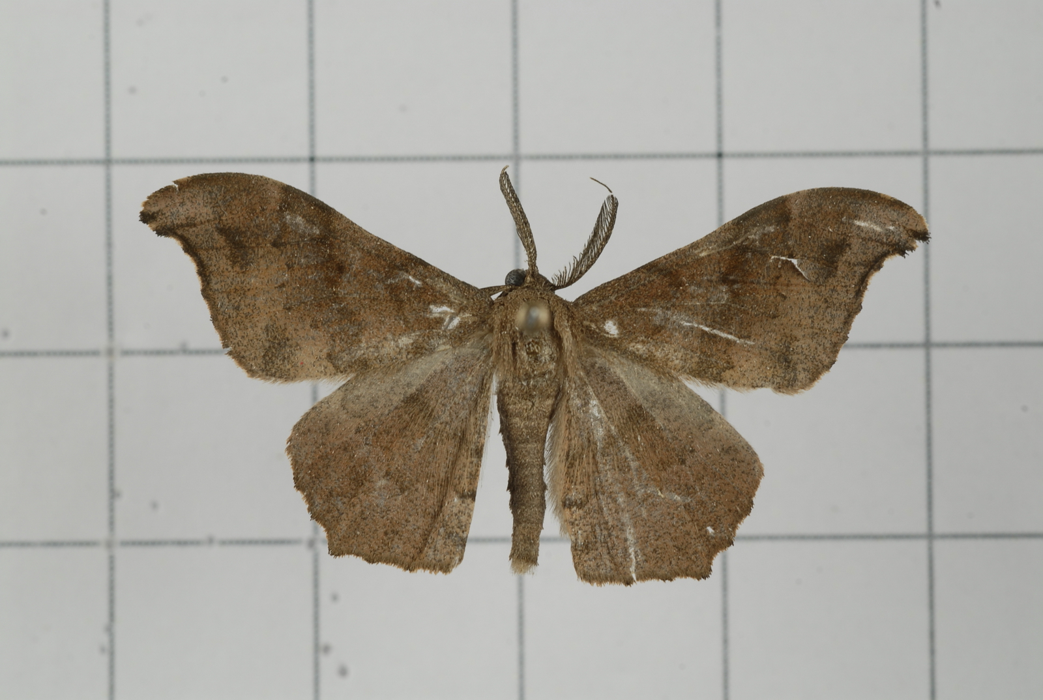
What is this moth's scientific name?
Hyposidra talaca talaca
